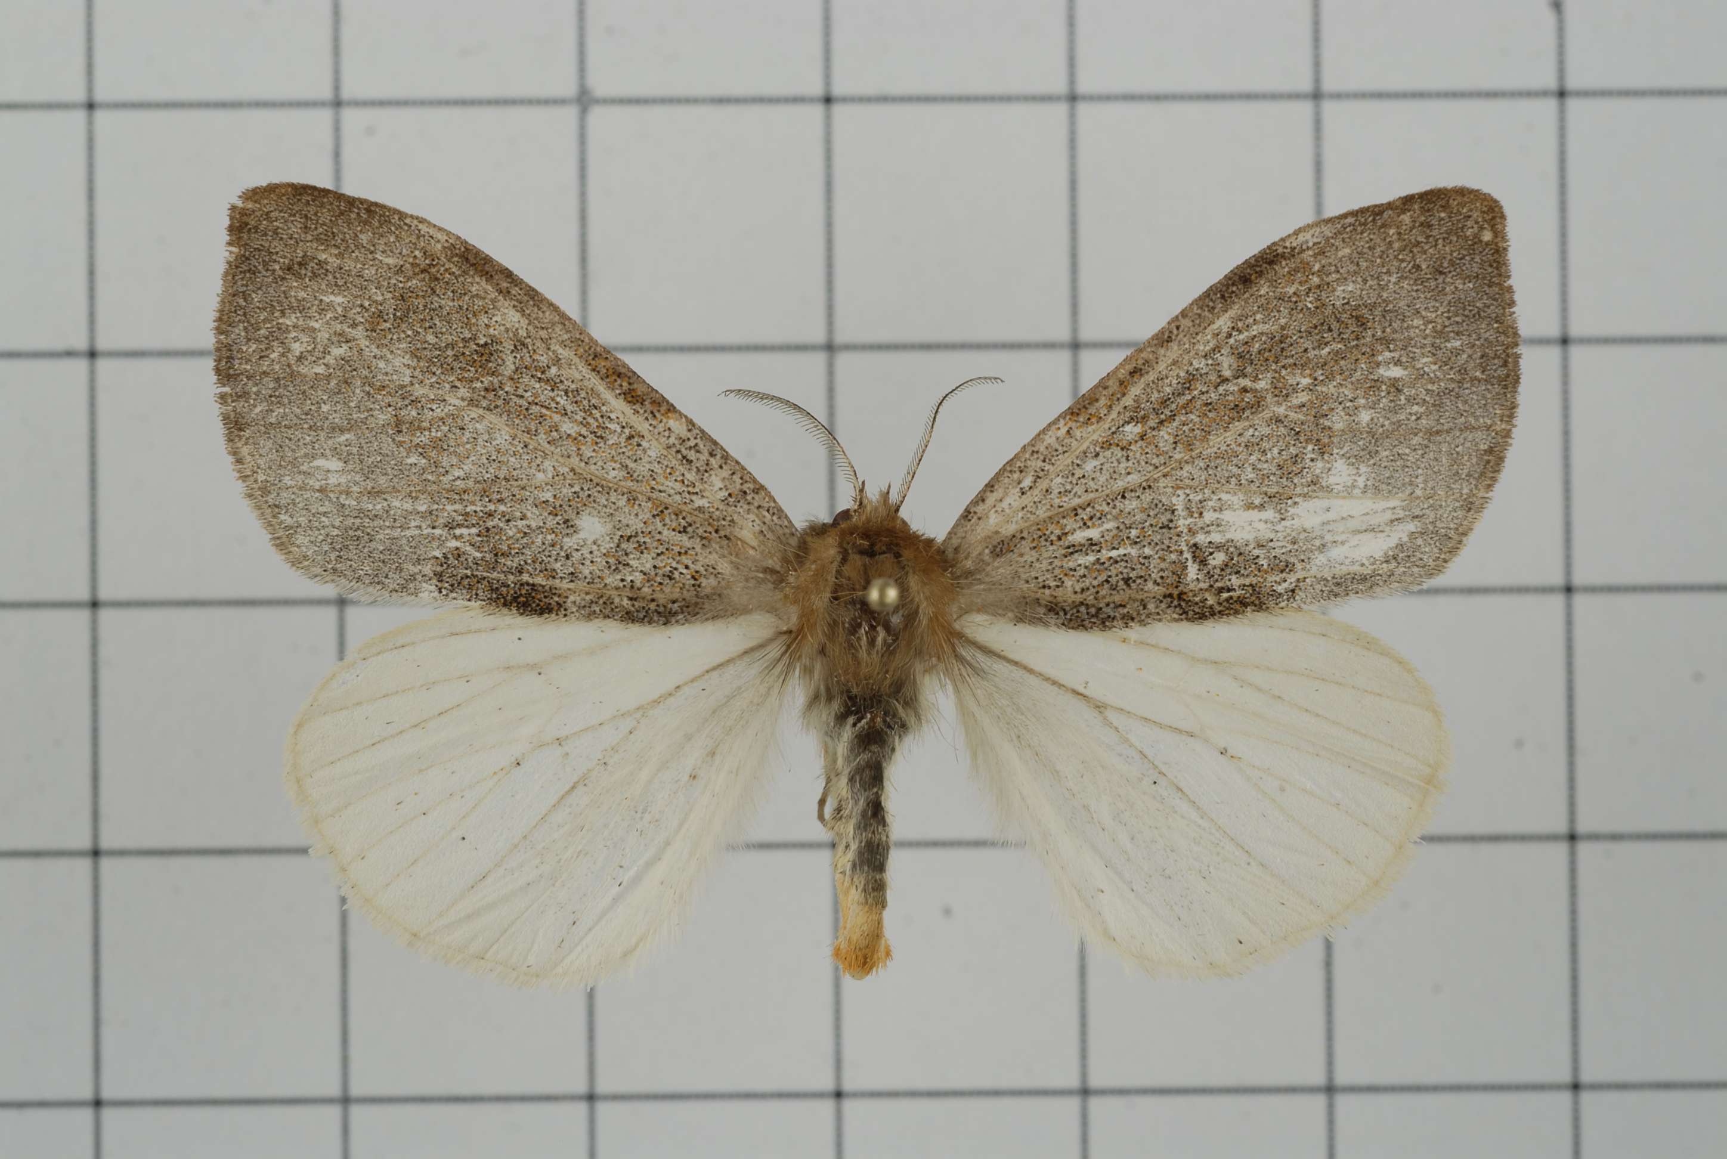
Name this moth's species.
Pida postalba
